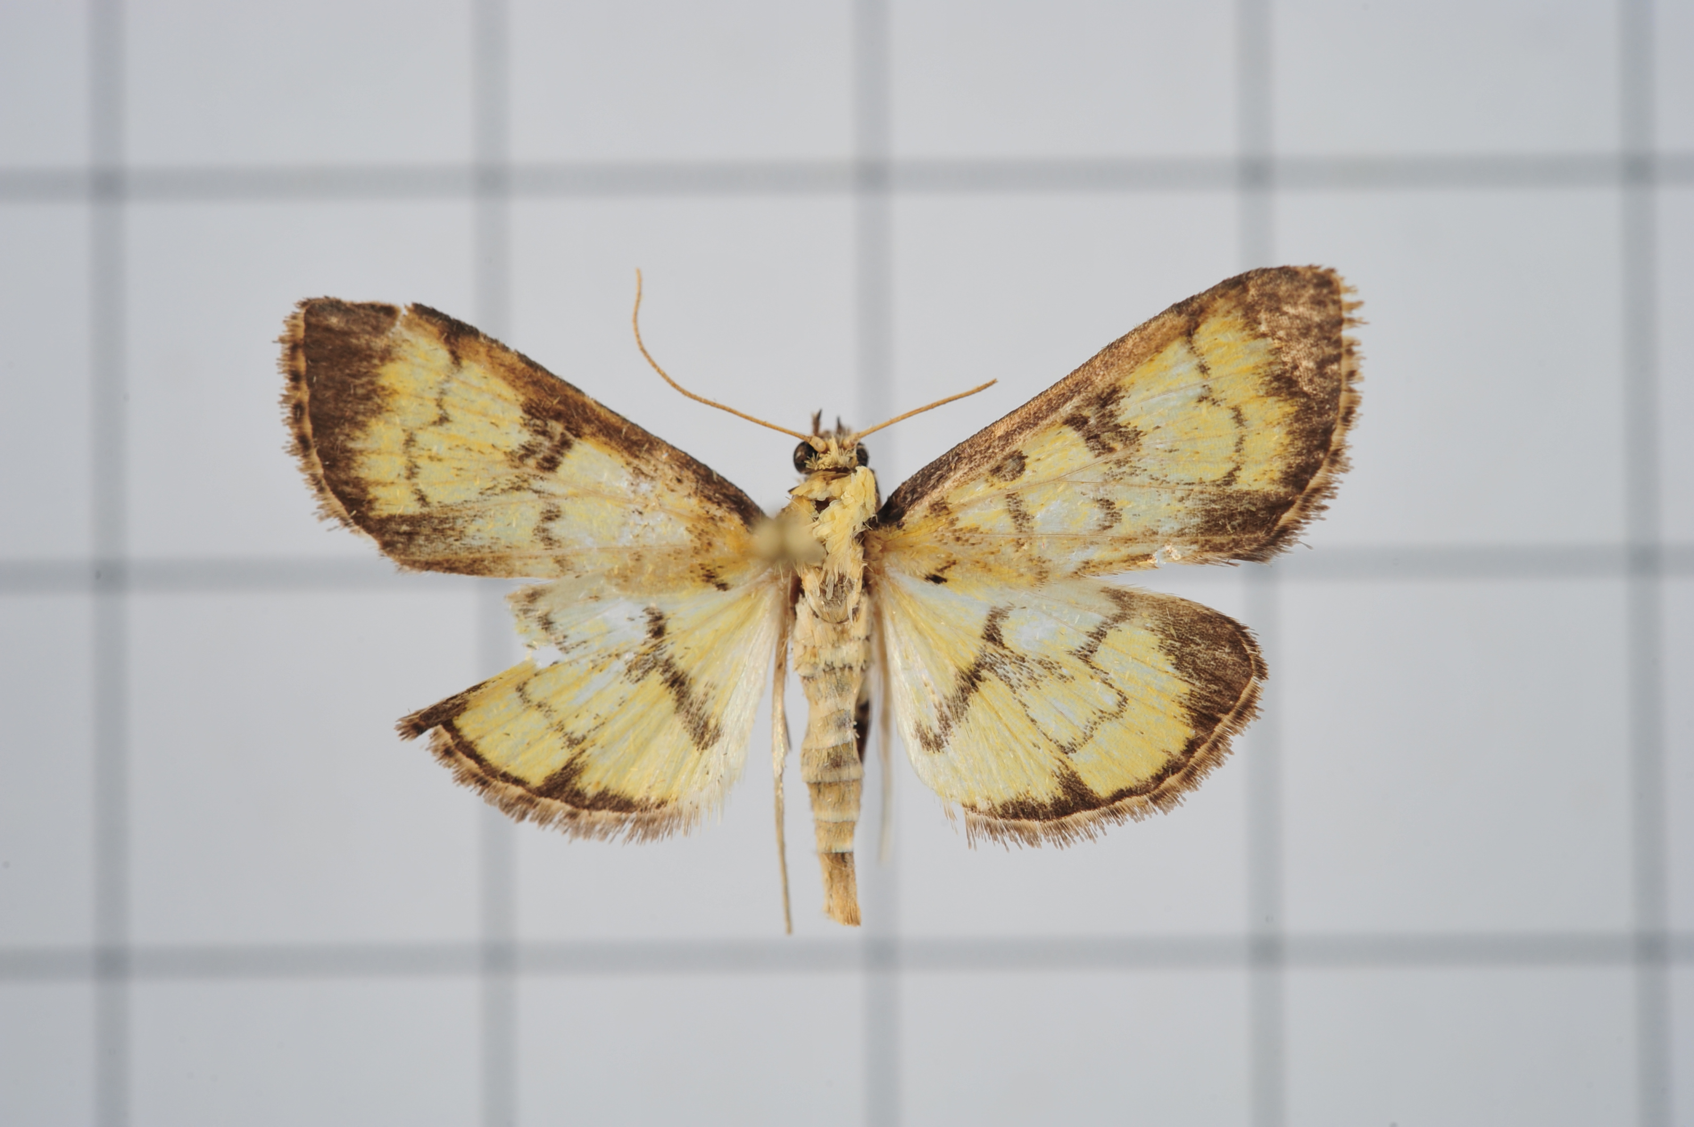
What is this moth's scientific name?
Goniorhynchus exemplaris
